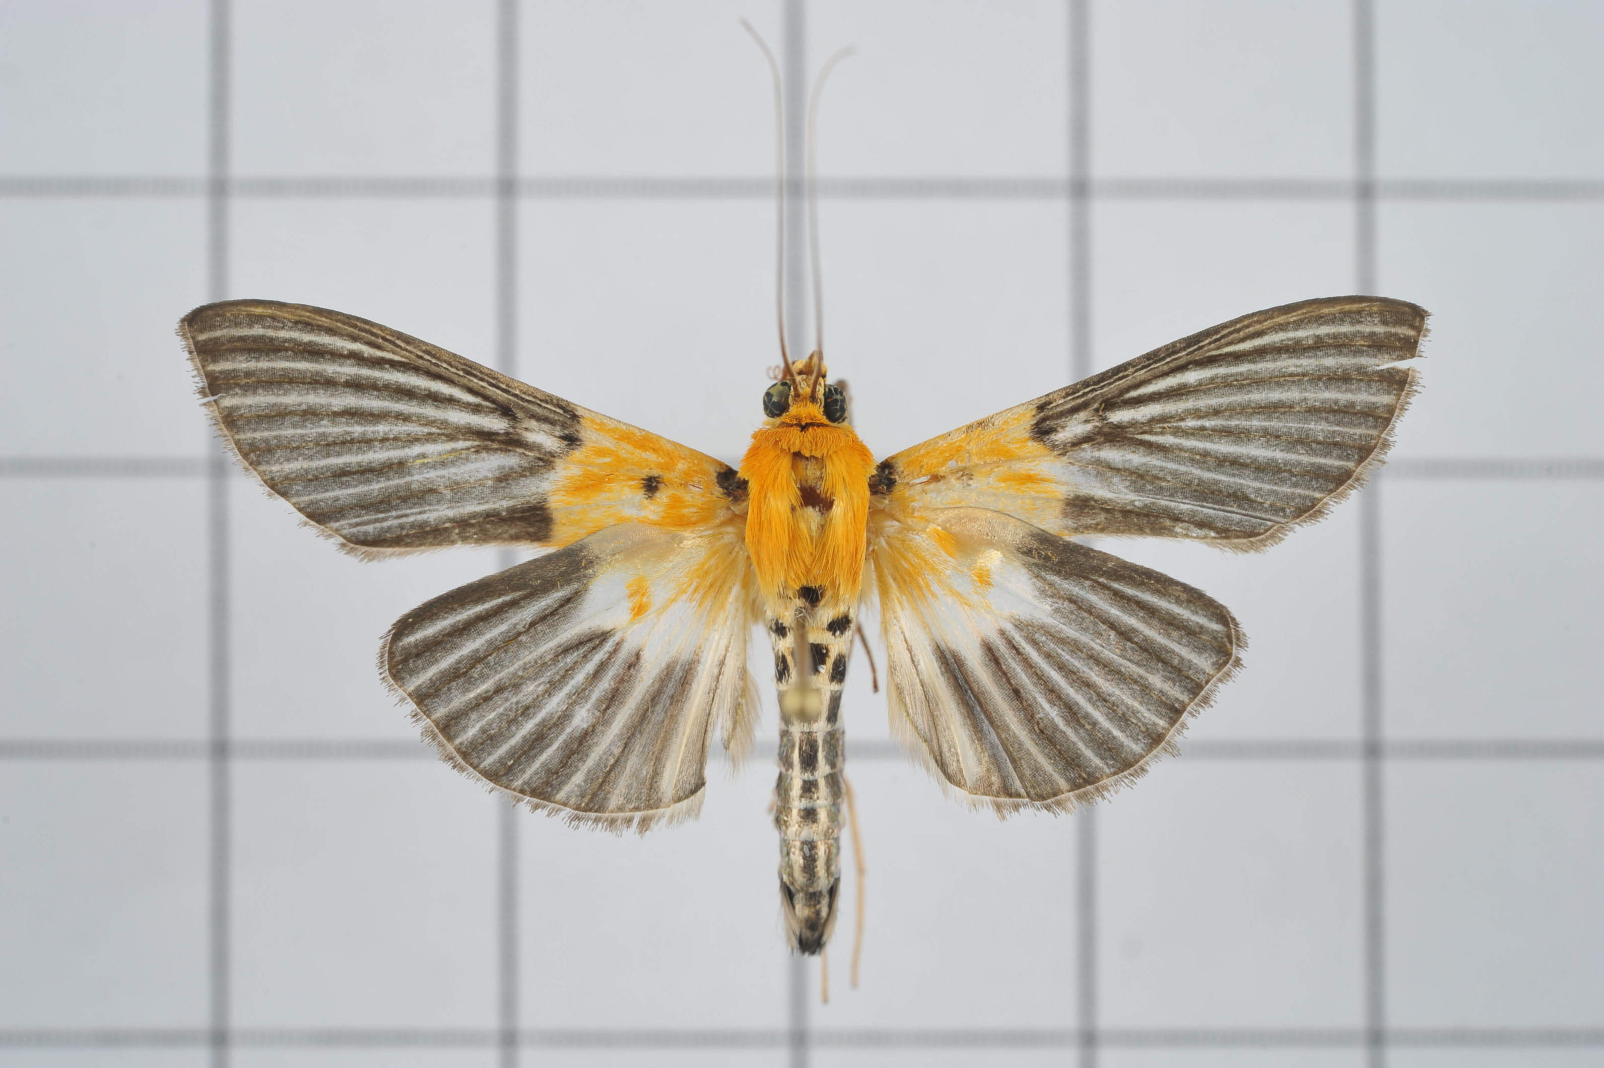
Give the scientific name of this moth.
Nevrina procopia
